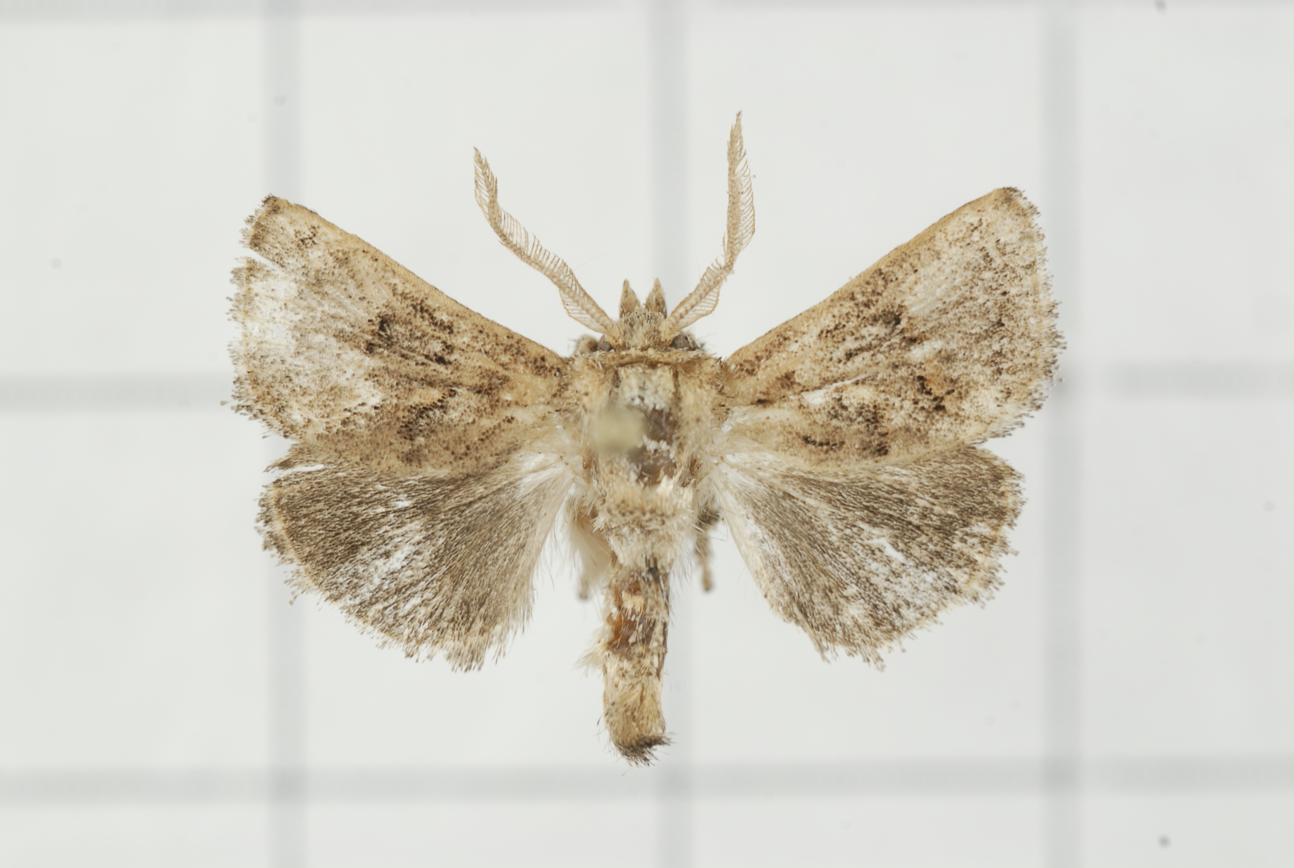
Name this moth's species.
Orthocraspeda furva
